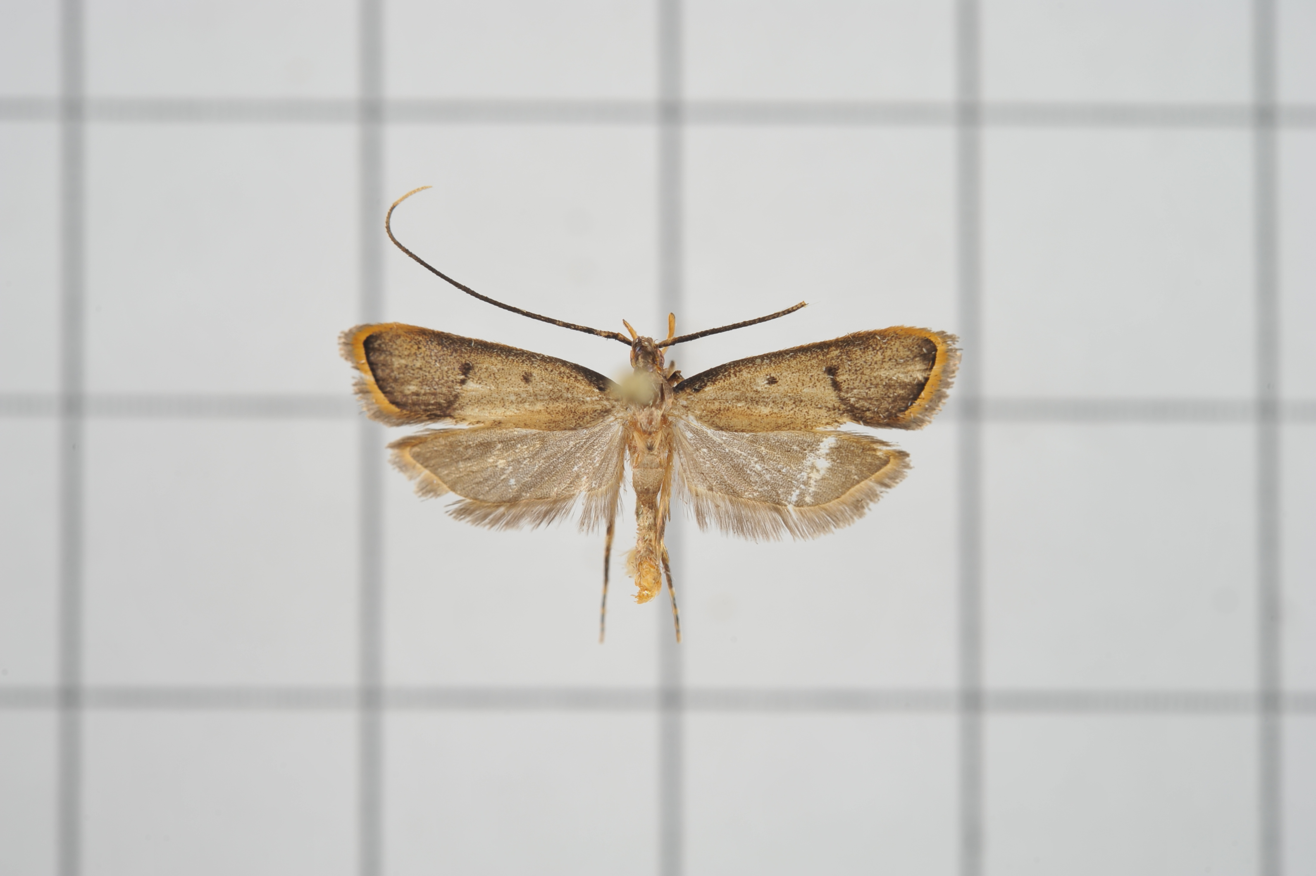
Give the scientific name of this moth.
Spatulignatha olaxana
